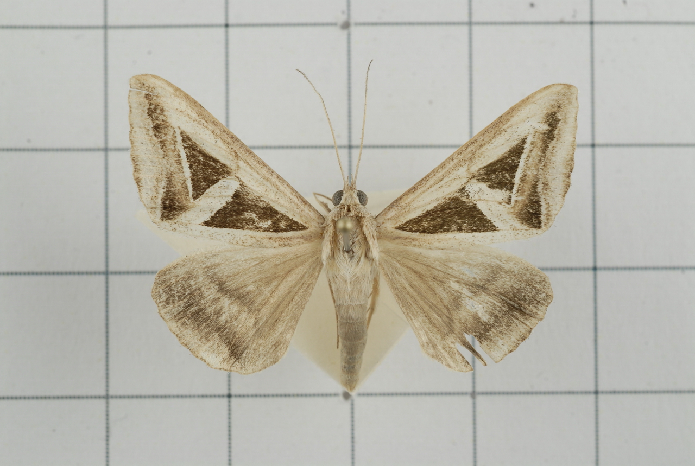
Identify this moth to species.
Trigonodes hyppasia
